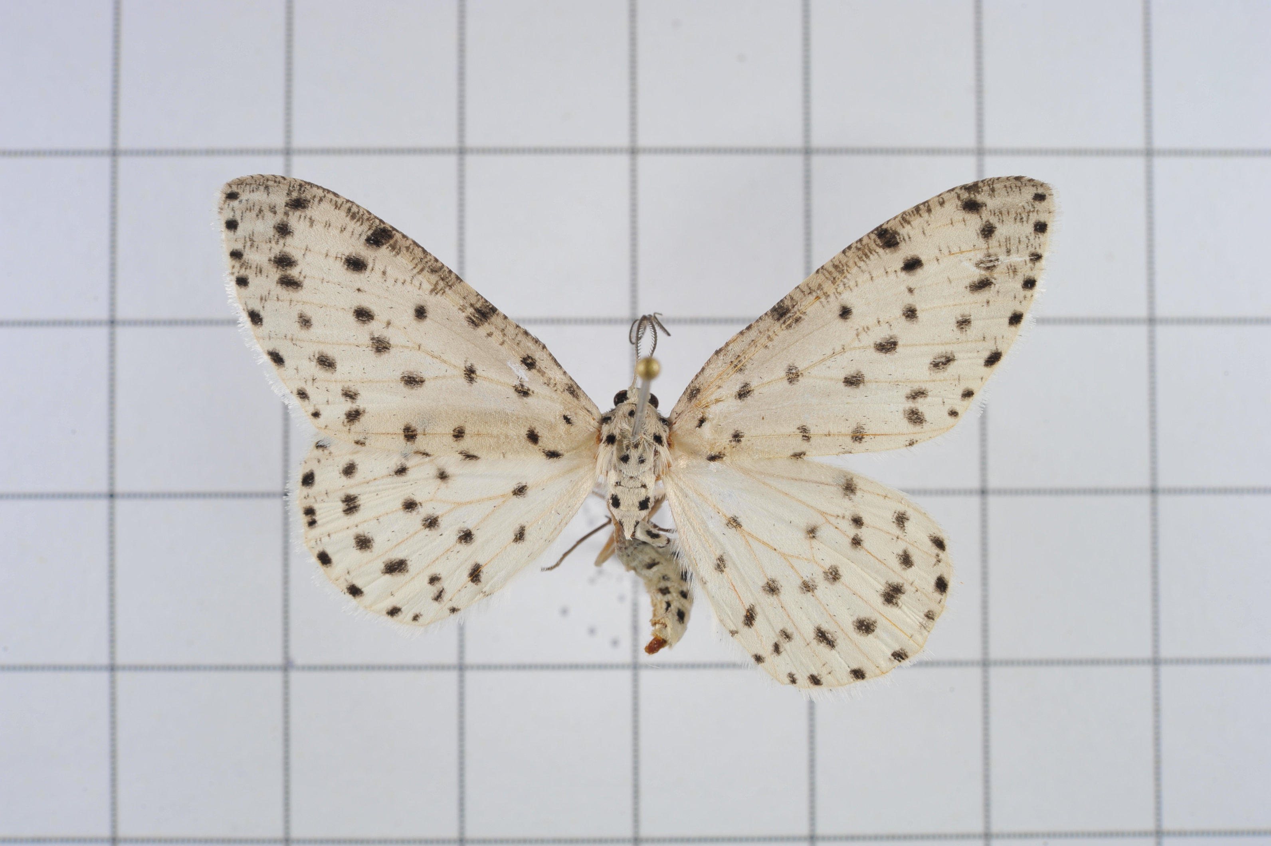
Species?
Xenoplia trivialis
